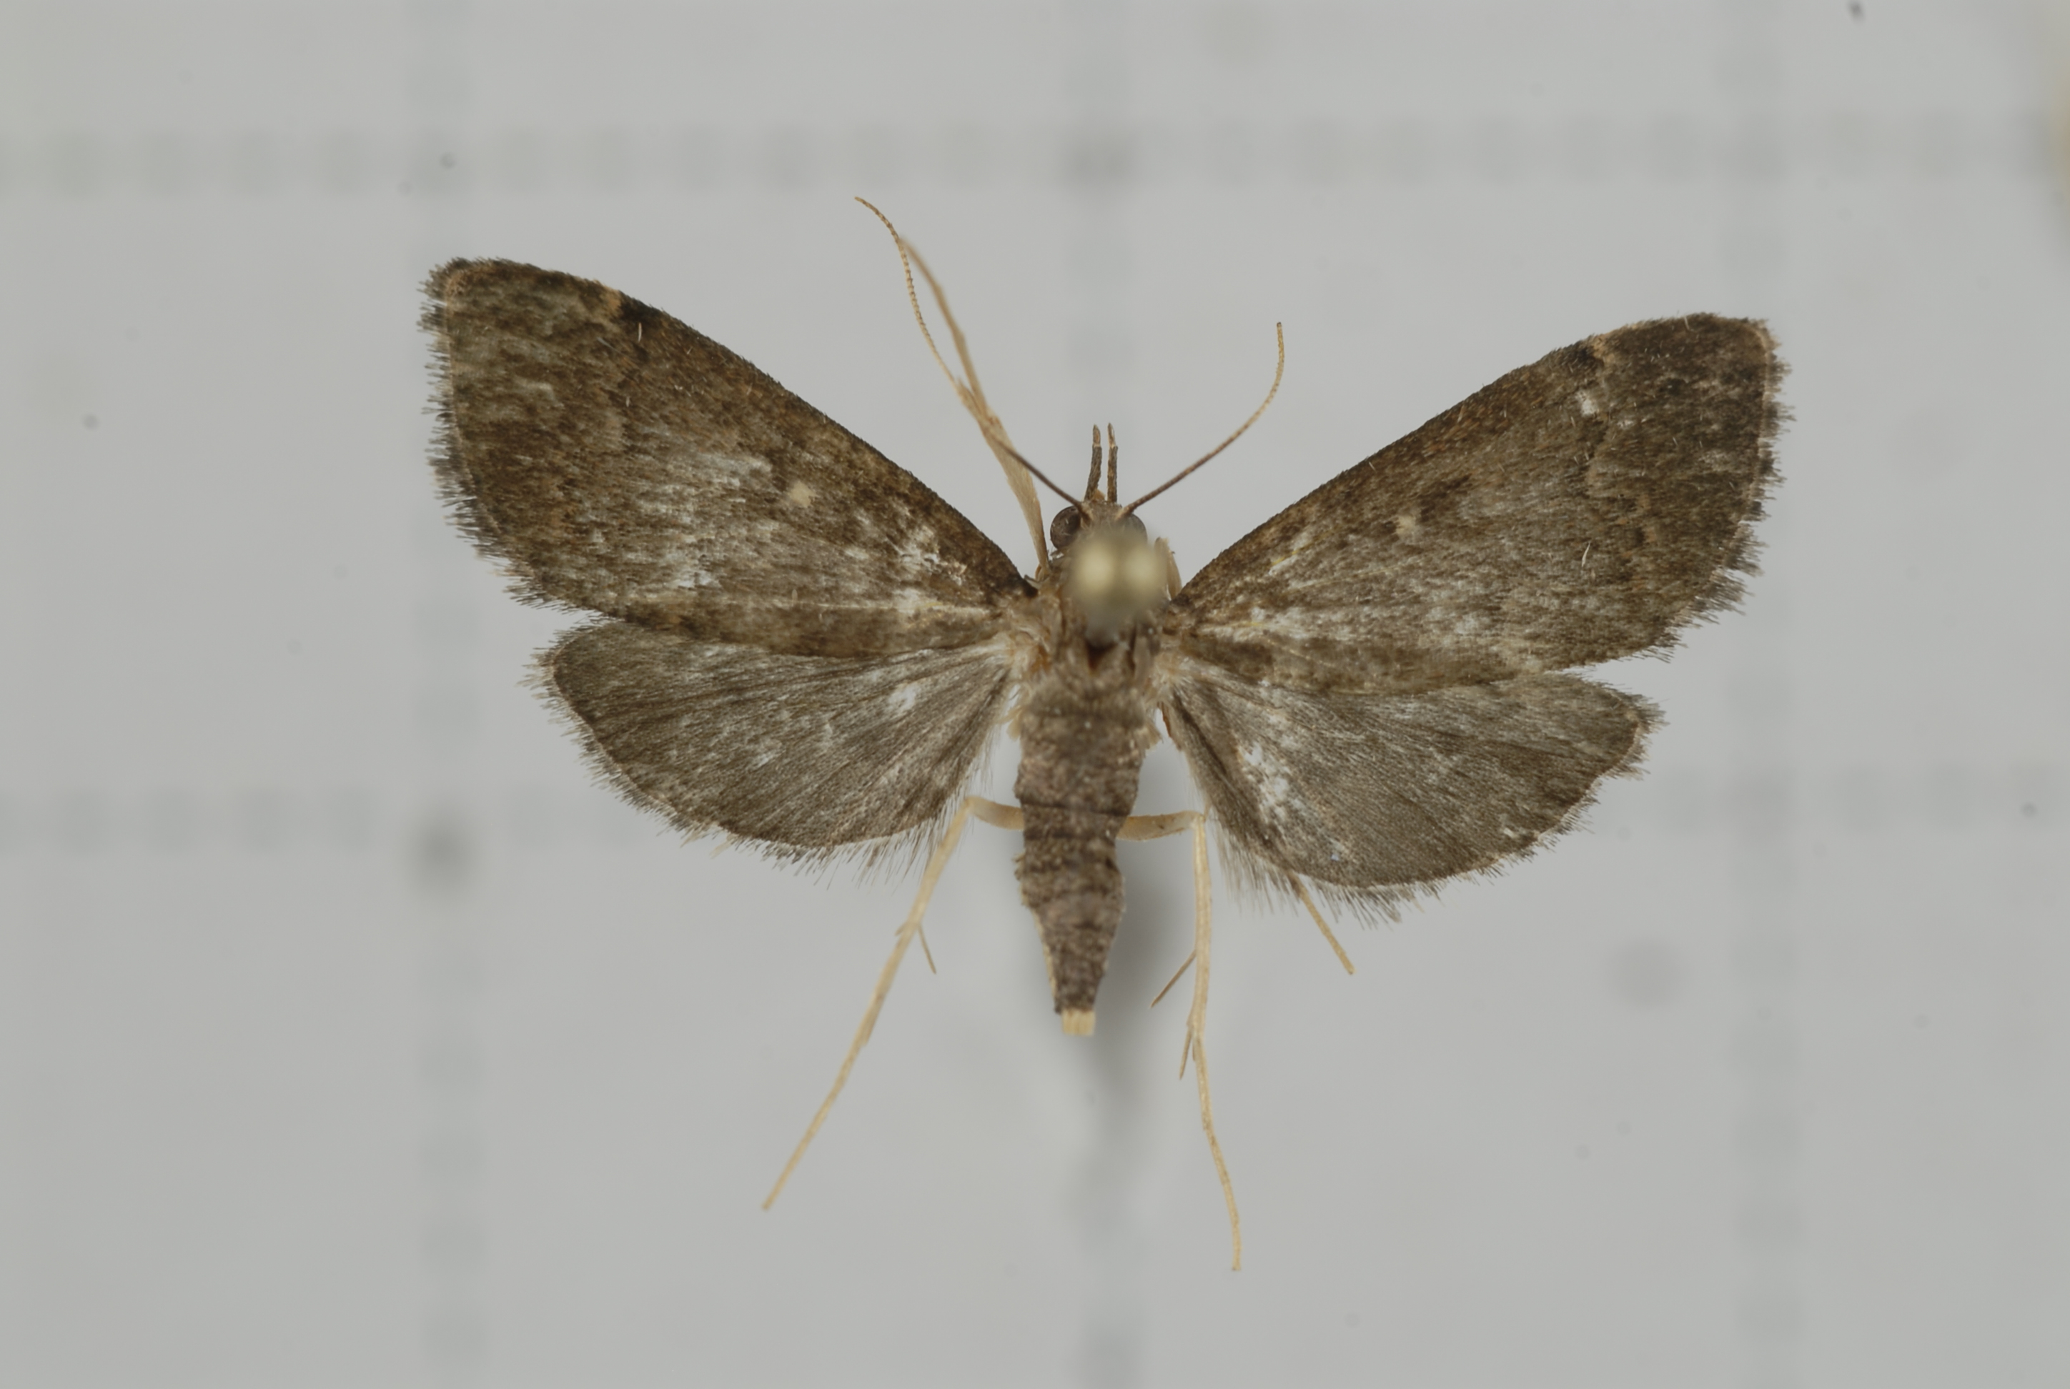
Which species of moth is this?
Camptomastix hisbonalis
